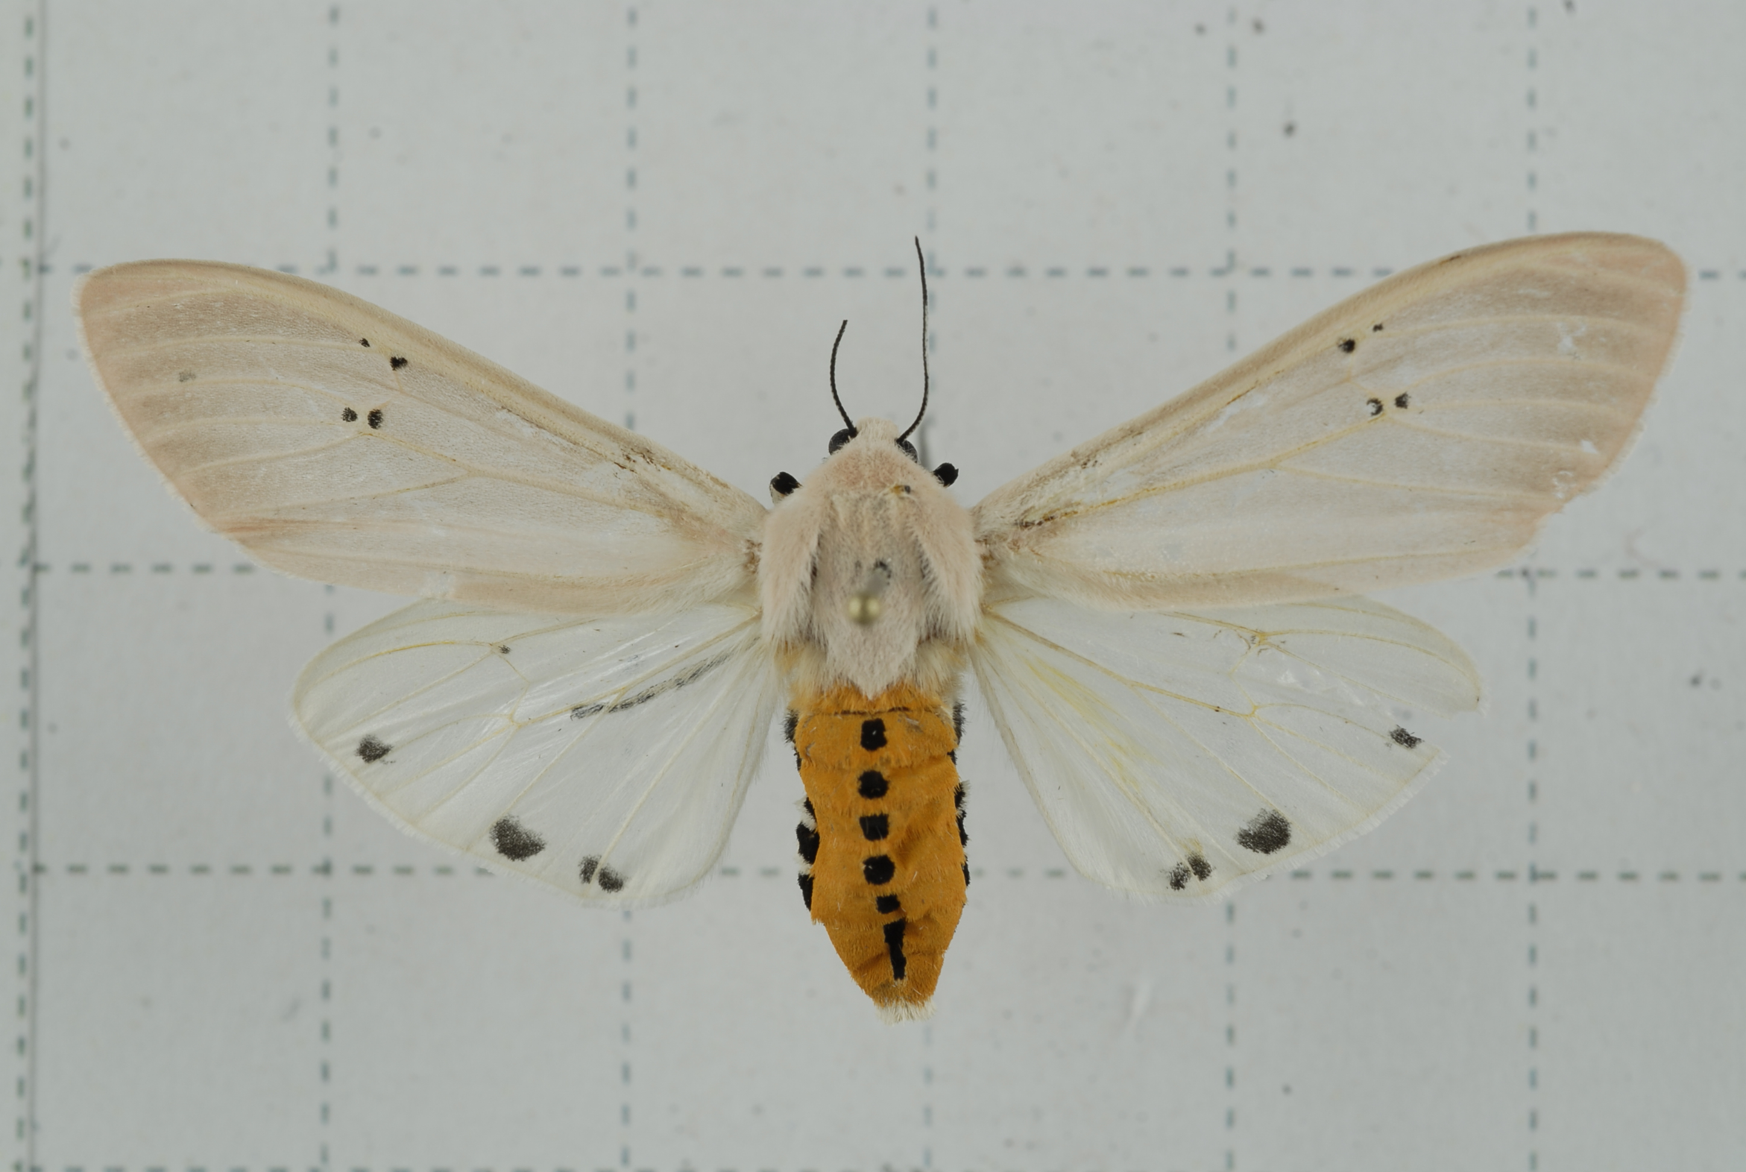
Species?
Creatonotos transiens koni
